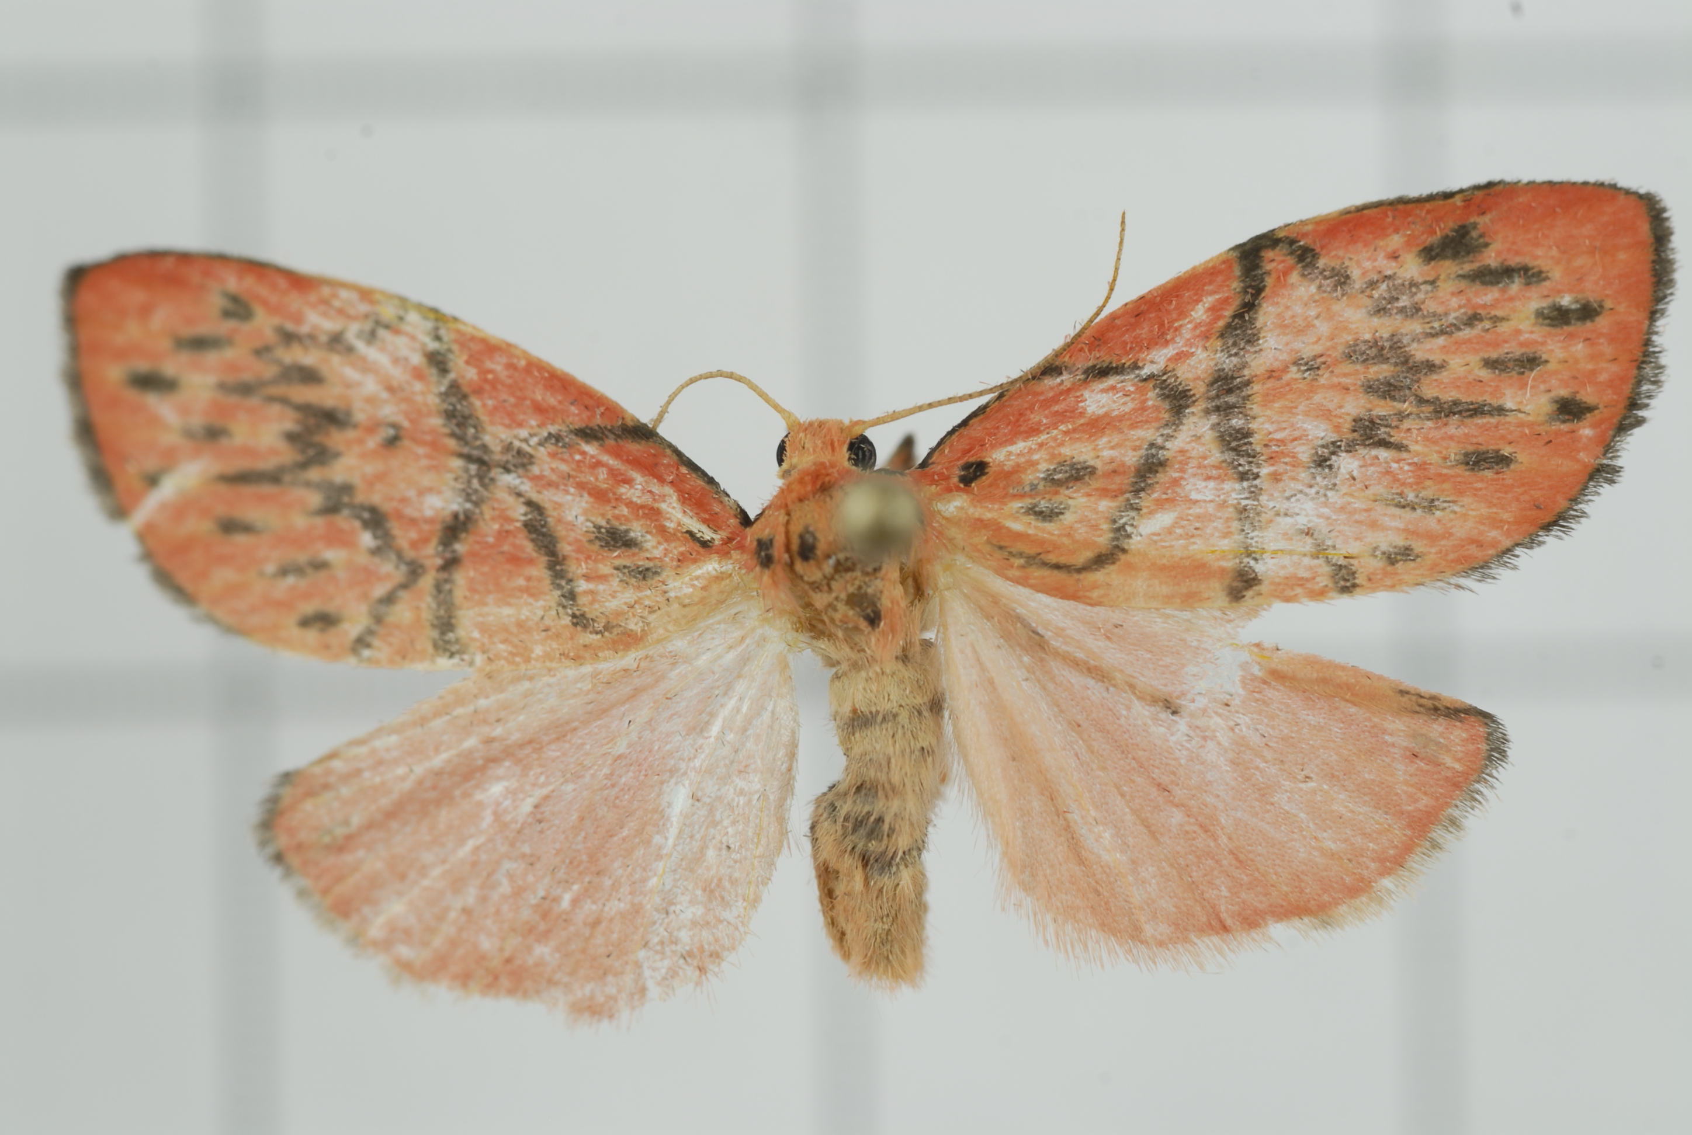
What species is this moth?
Aberrasine lichenshihi
